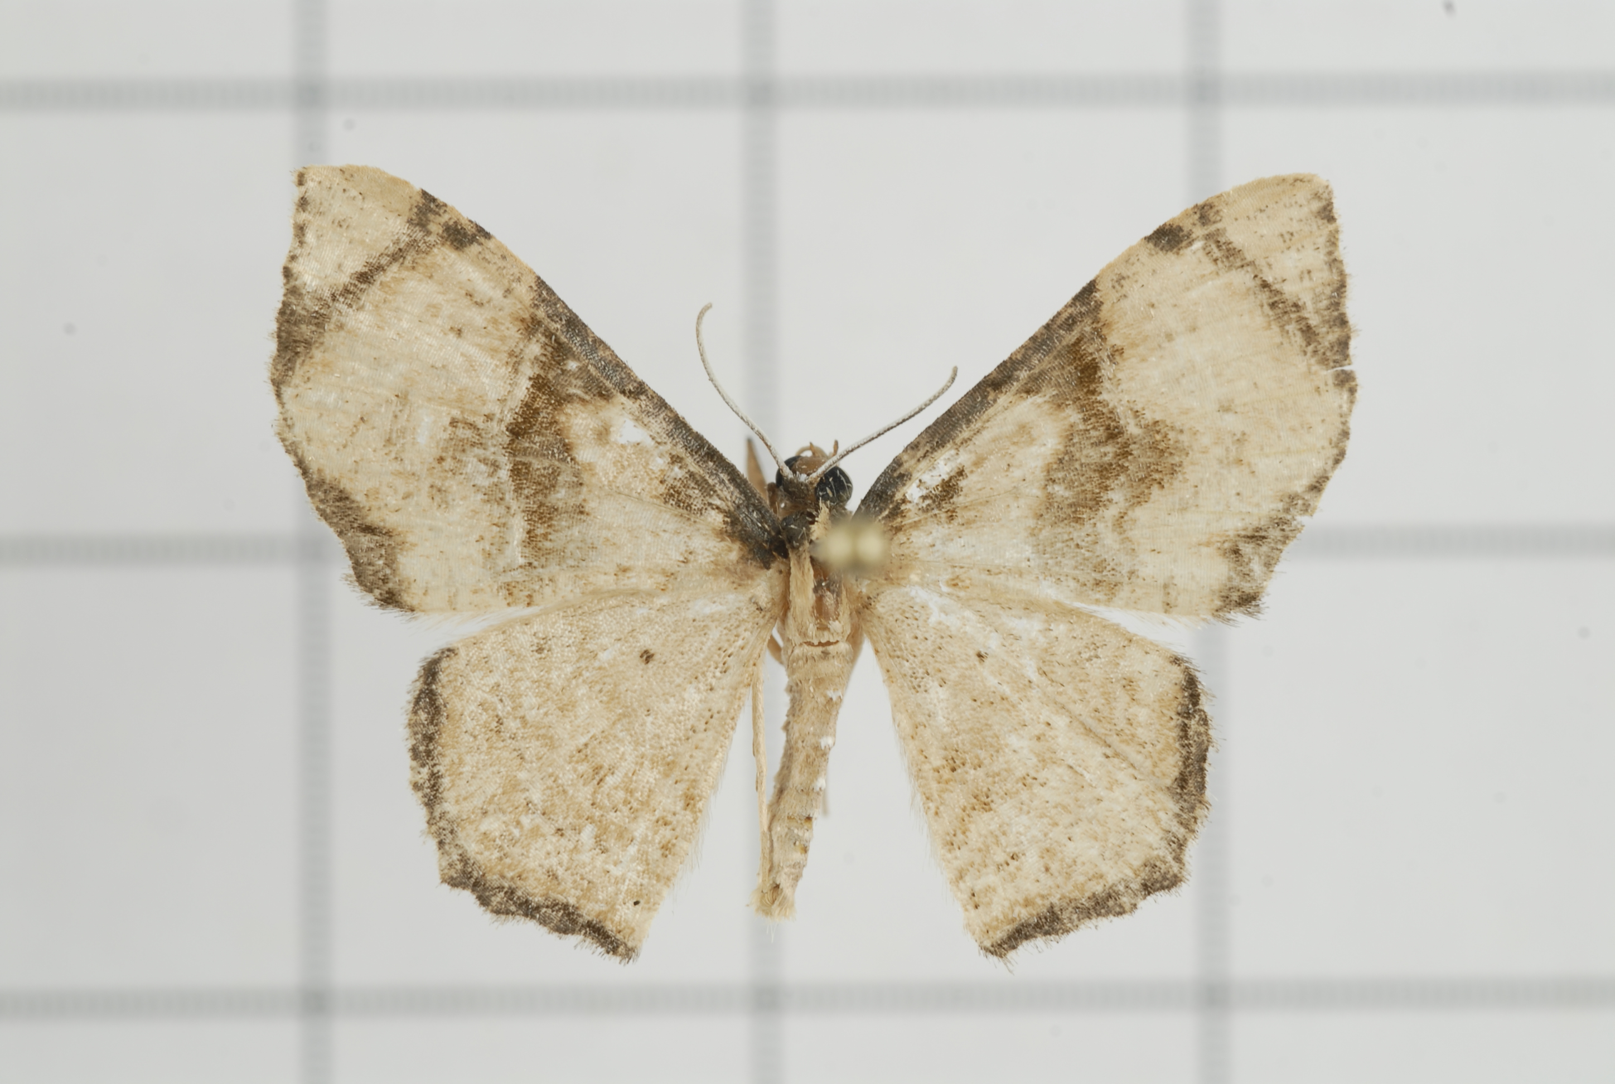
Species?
Chalyboclydon marginata
